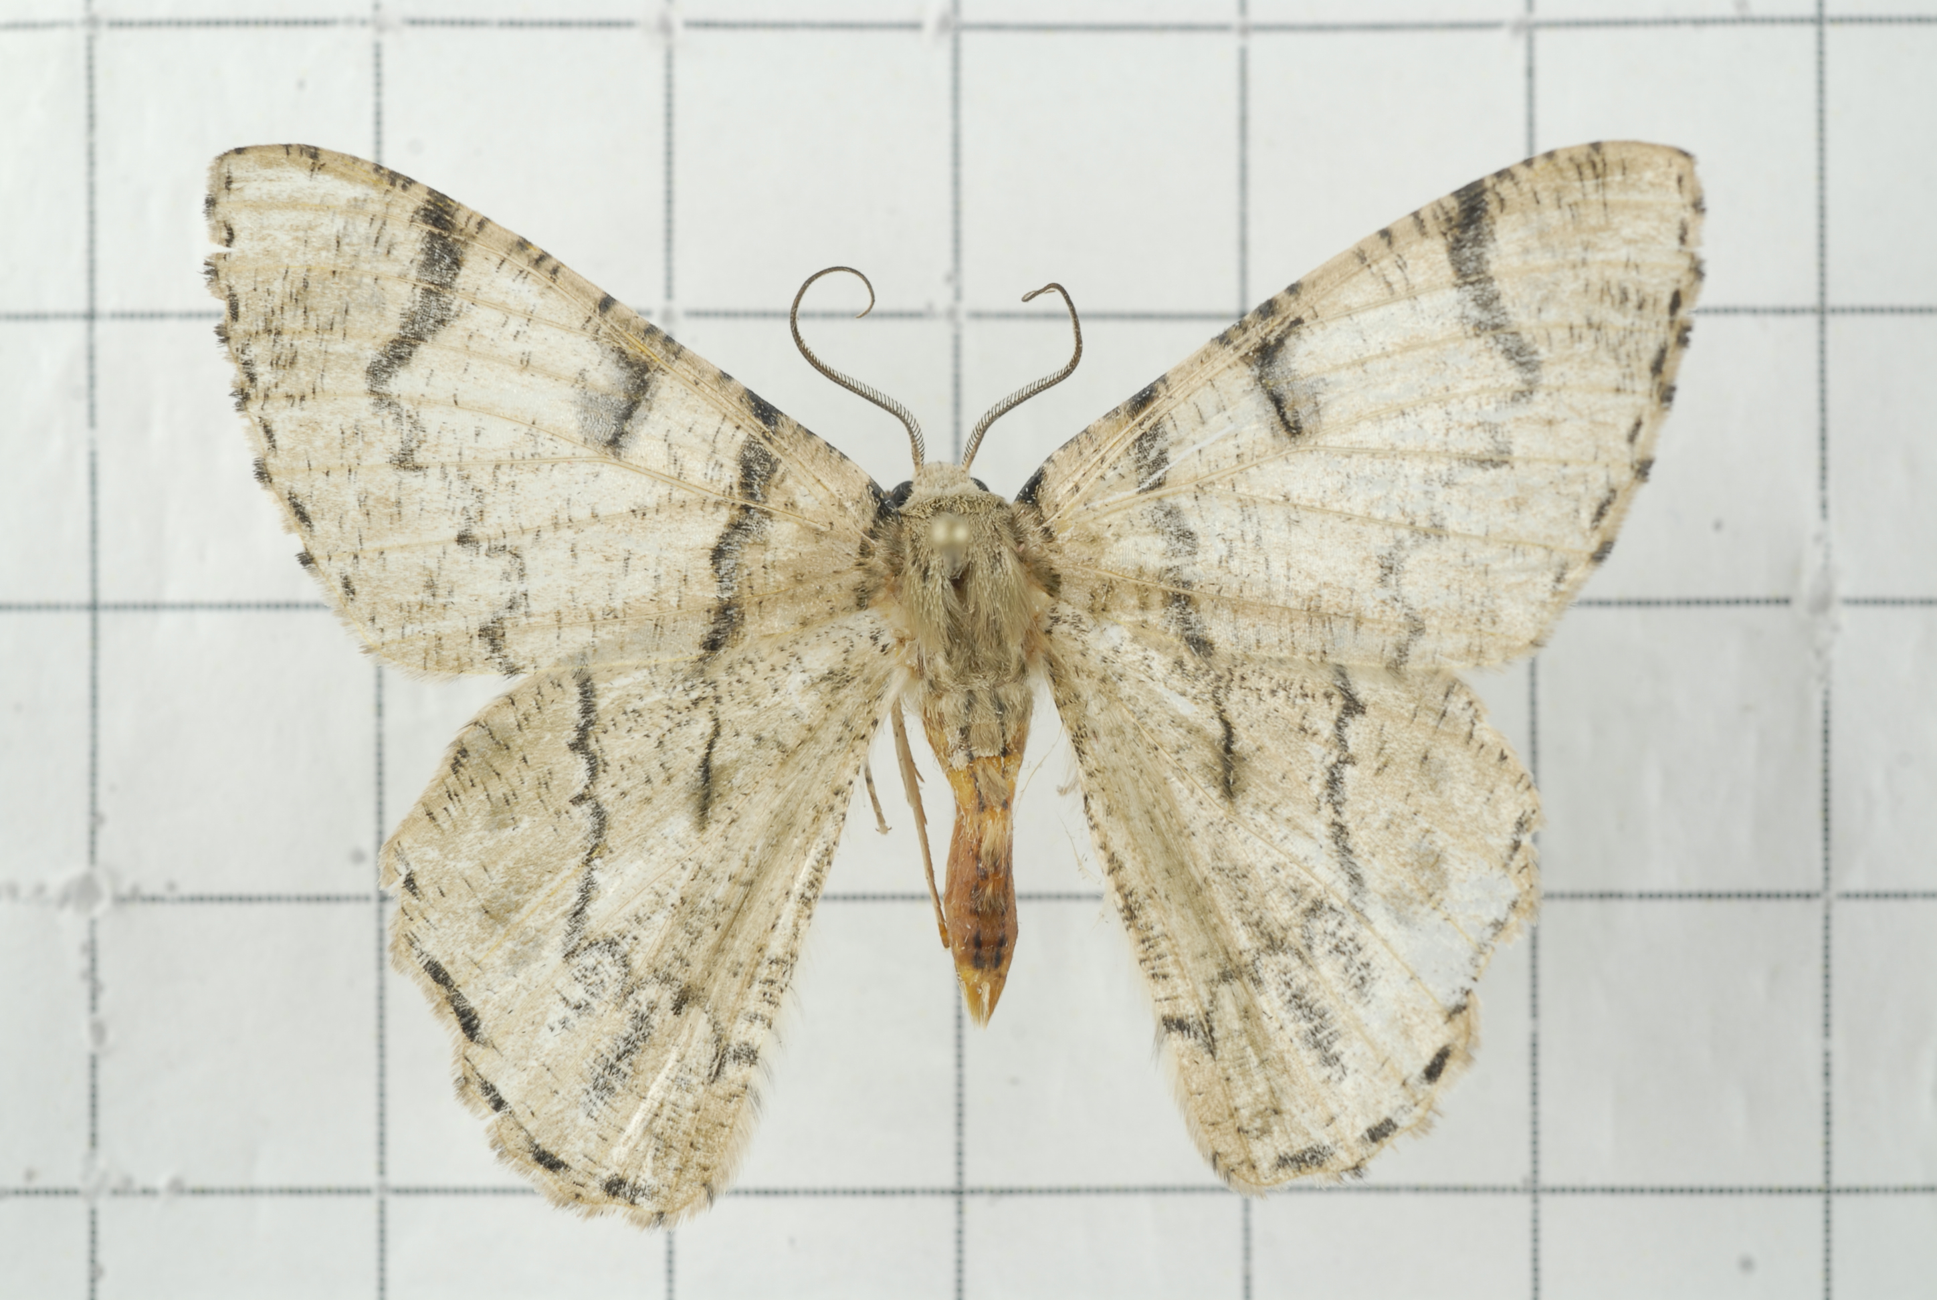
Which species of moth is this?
Lophophelma iterans onerosus
